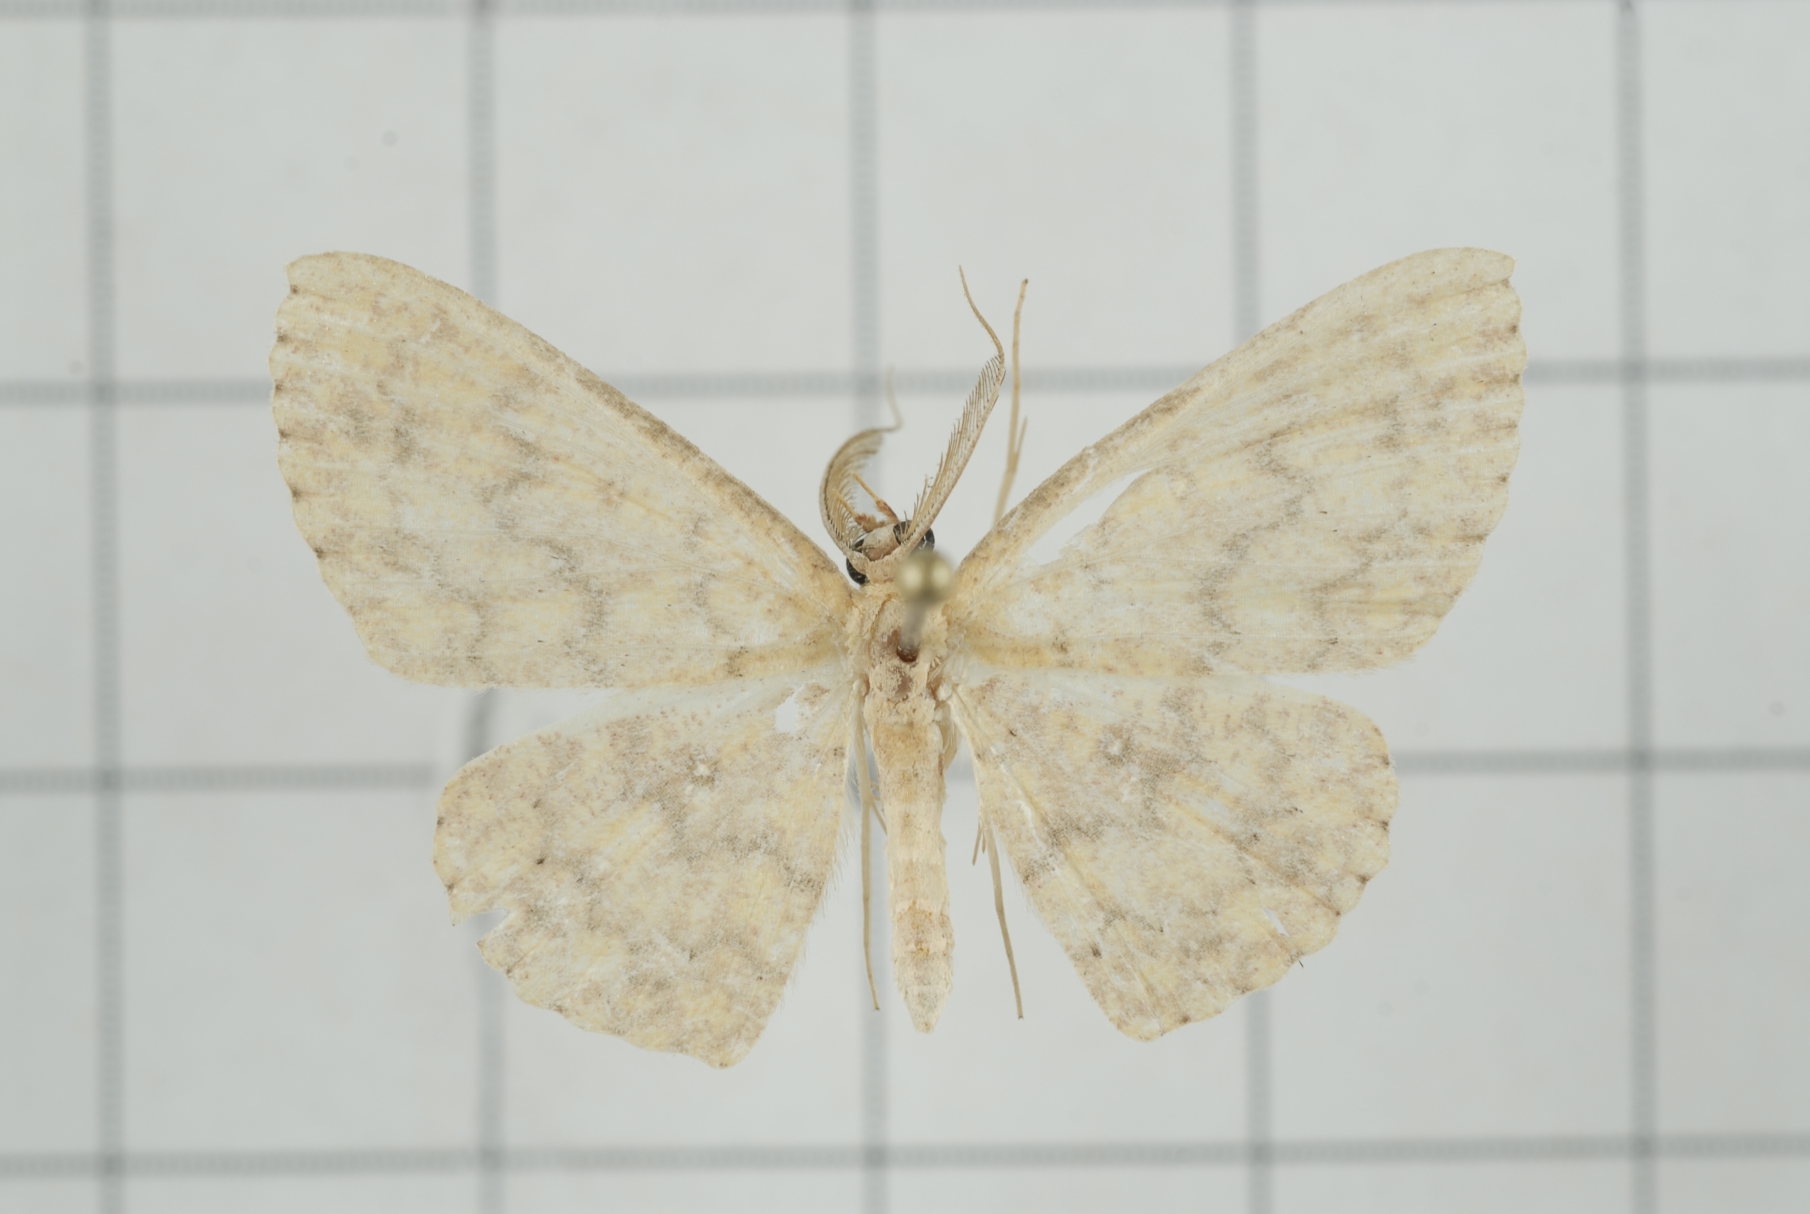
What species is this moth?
Perixera sarawackaria
